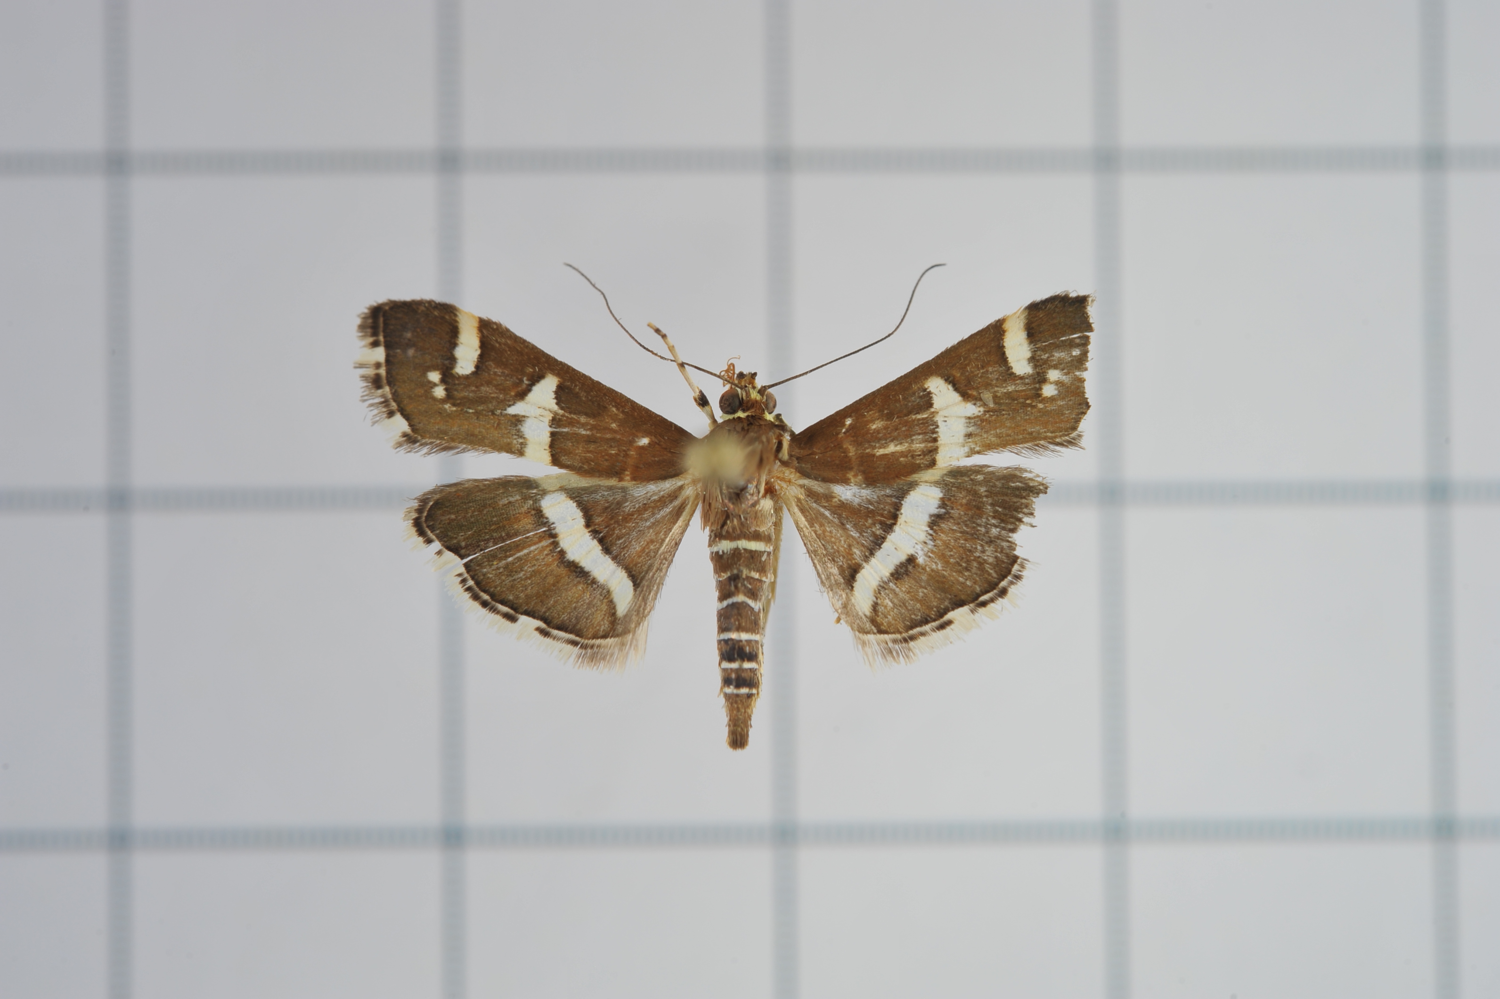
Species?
Spoladea recurvalis
